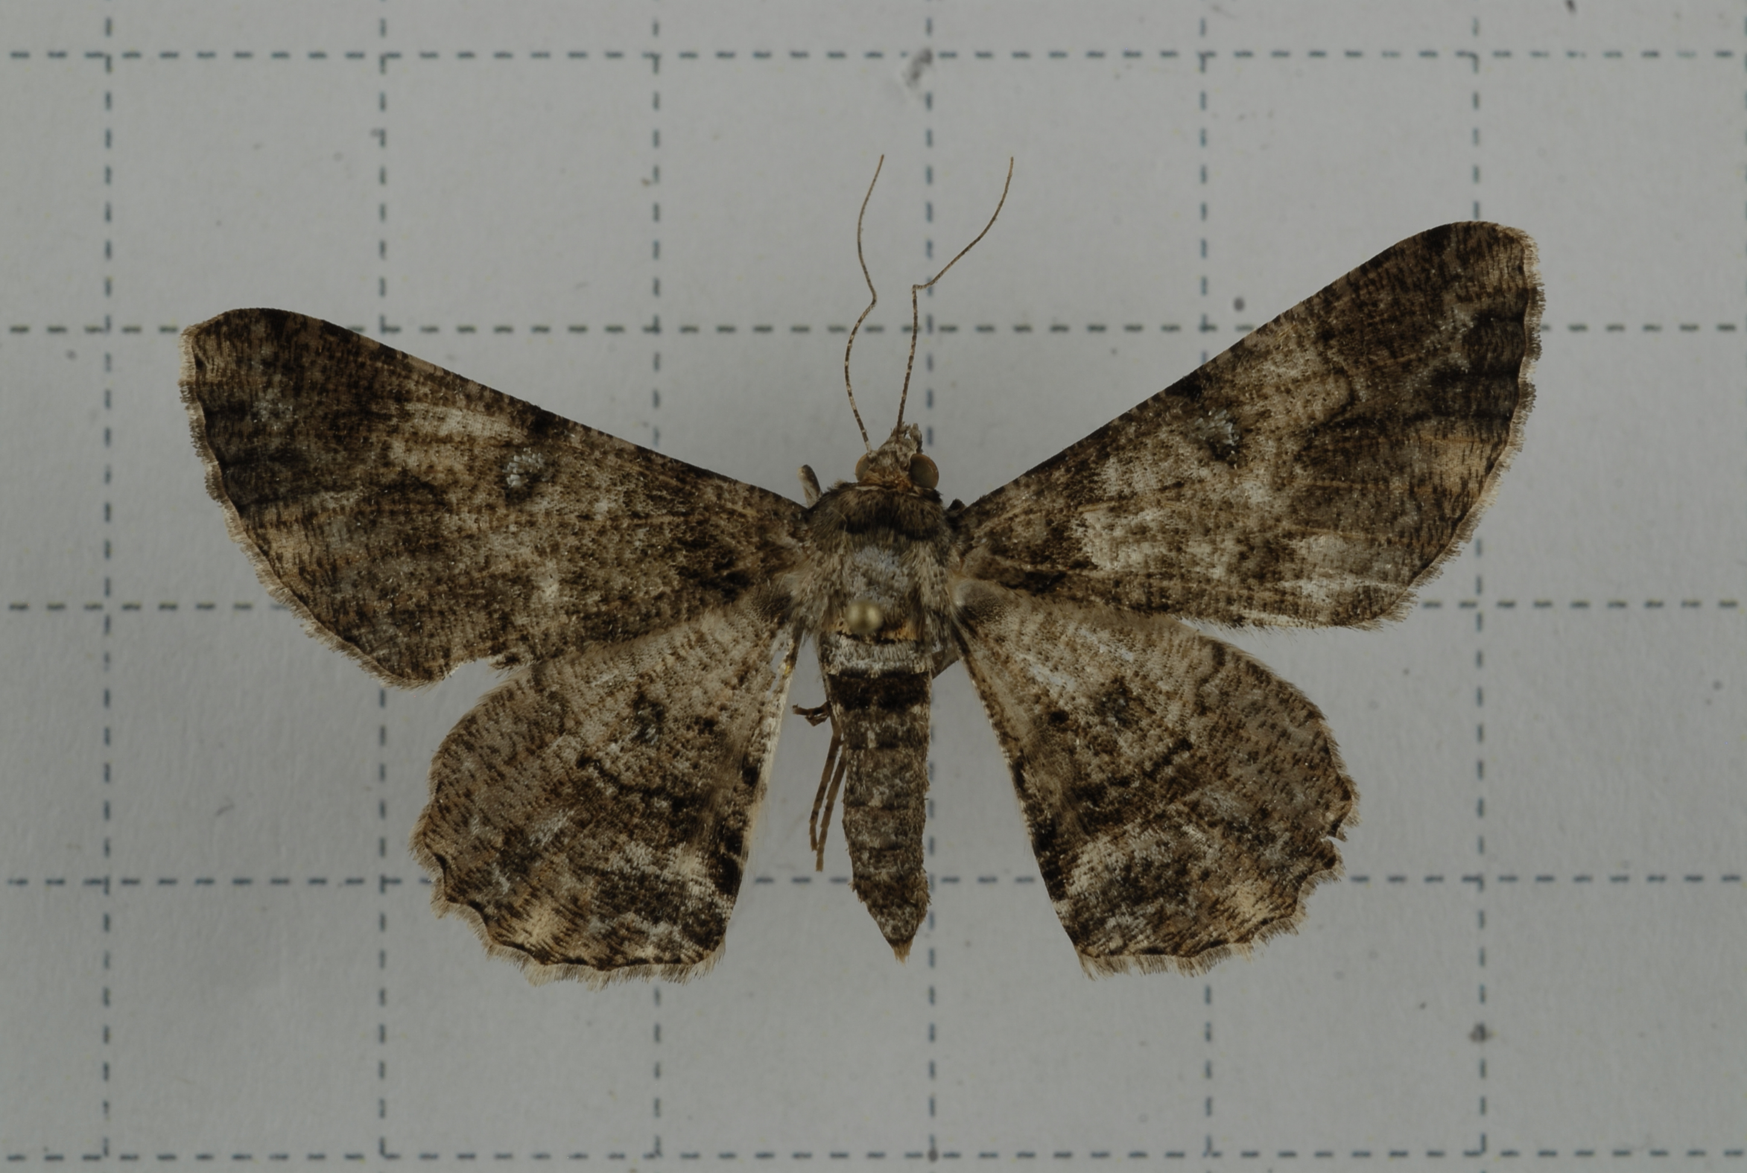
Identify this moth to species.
Cleora alienaria
